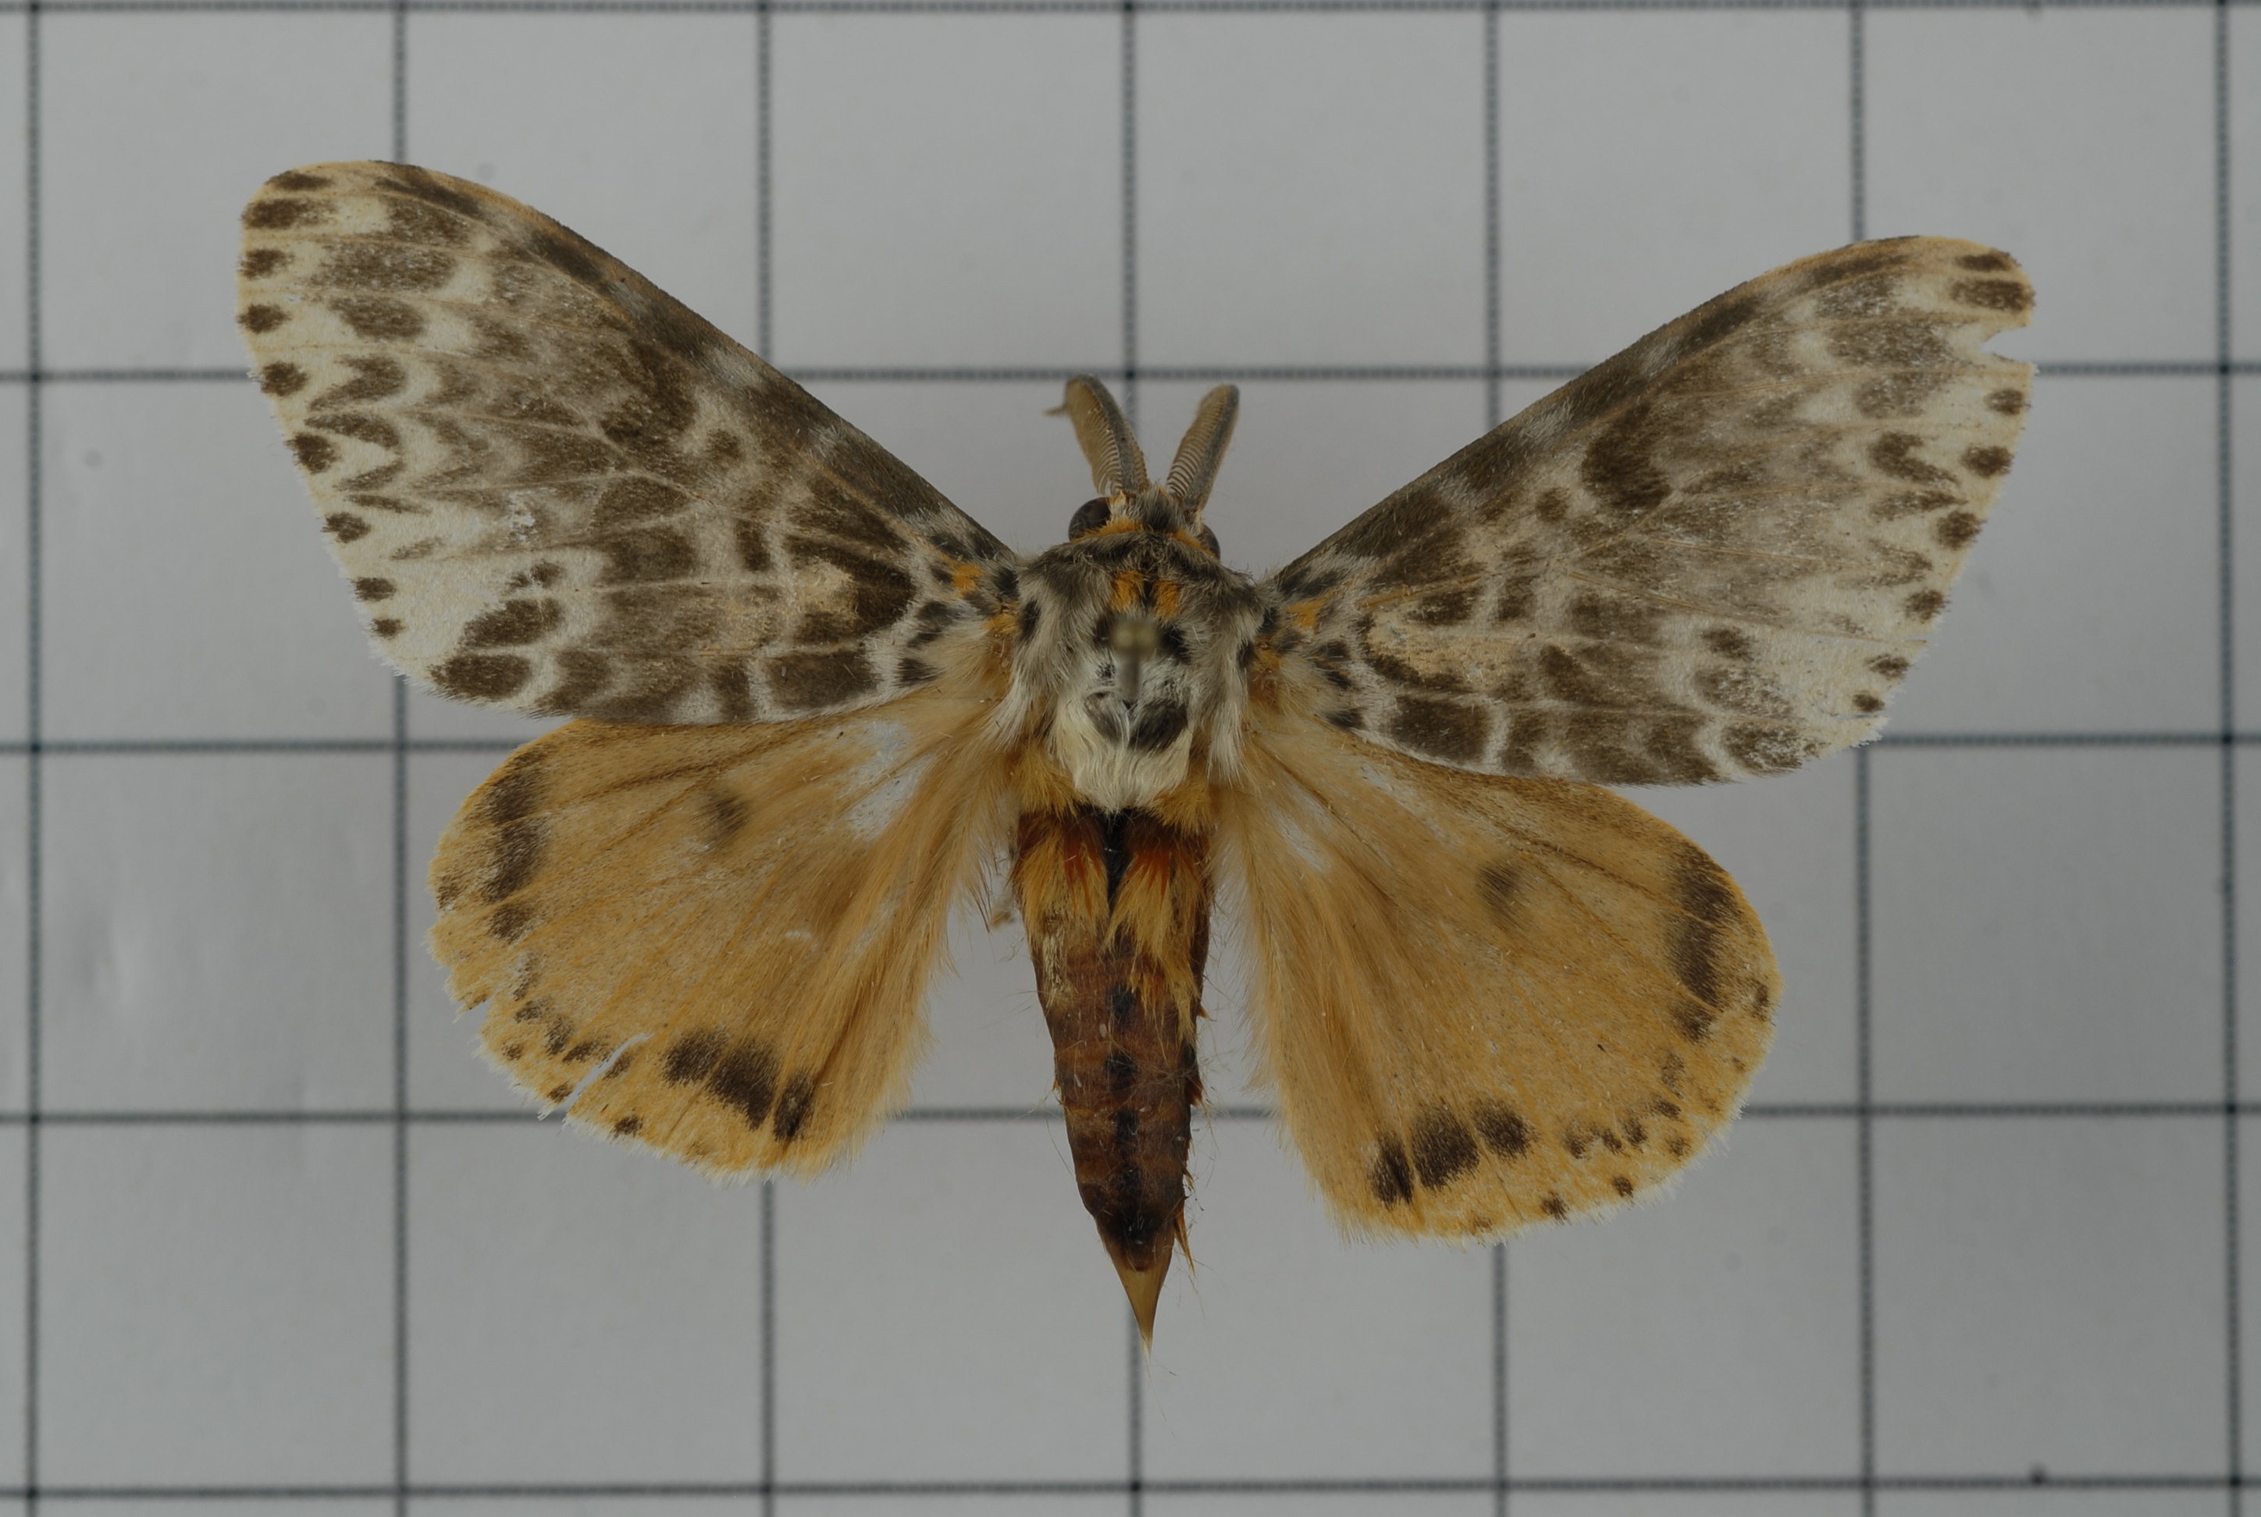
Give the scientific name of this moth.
Lymantria mathura subpallida
